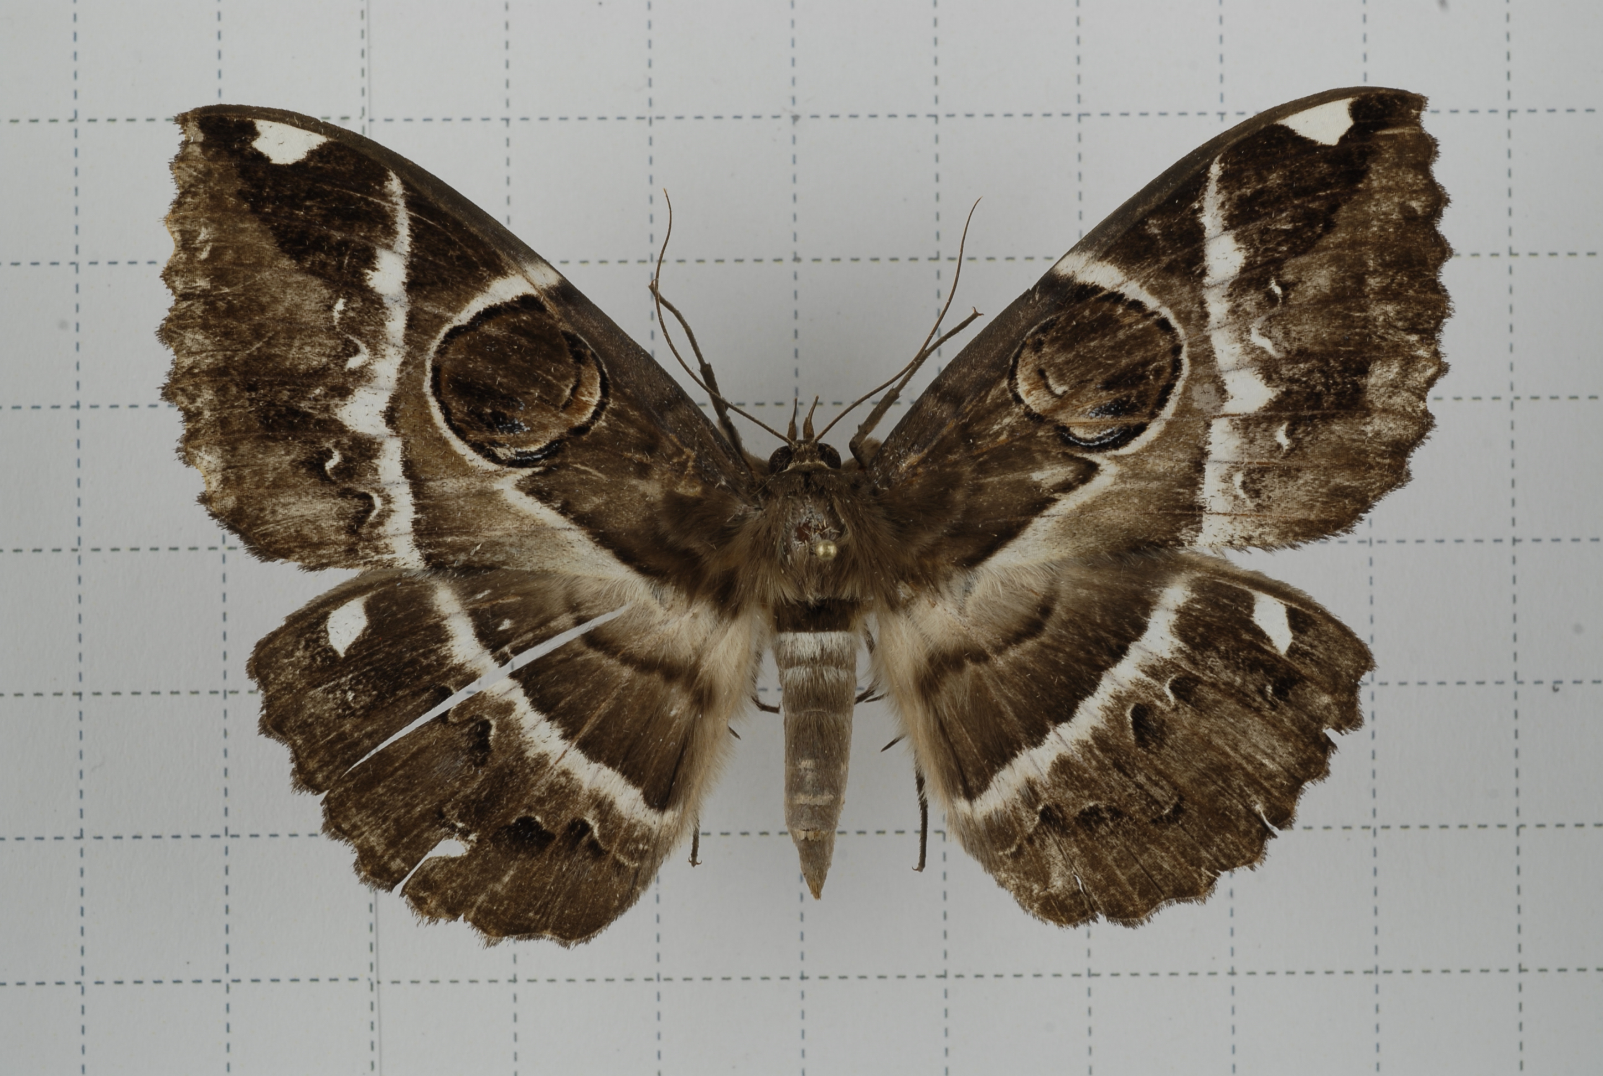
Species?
Erebus ephesperis
